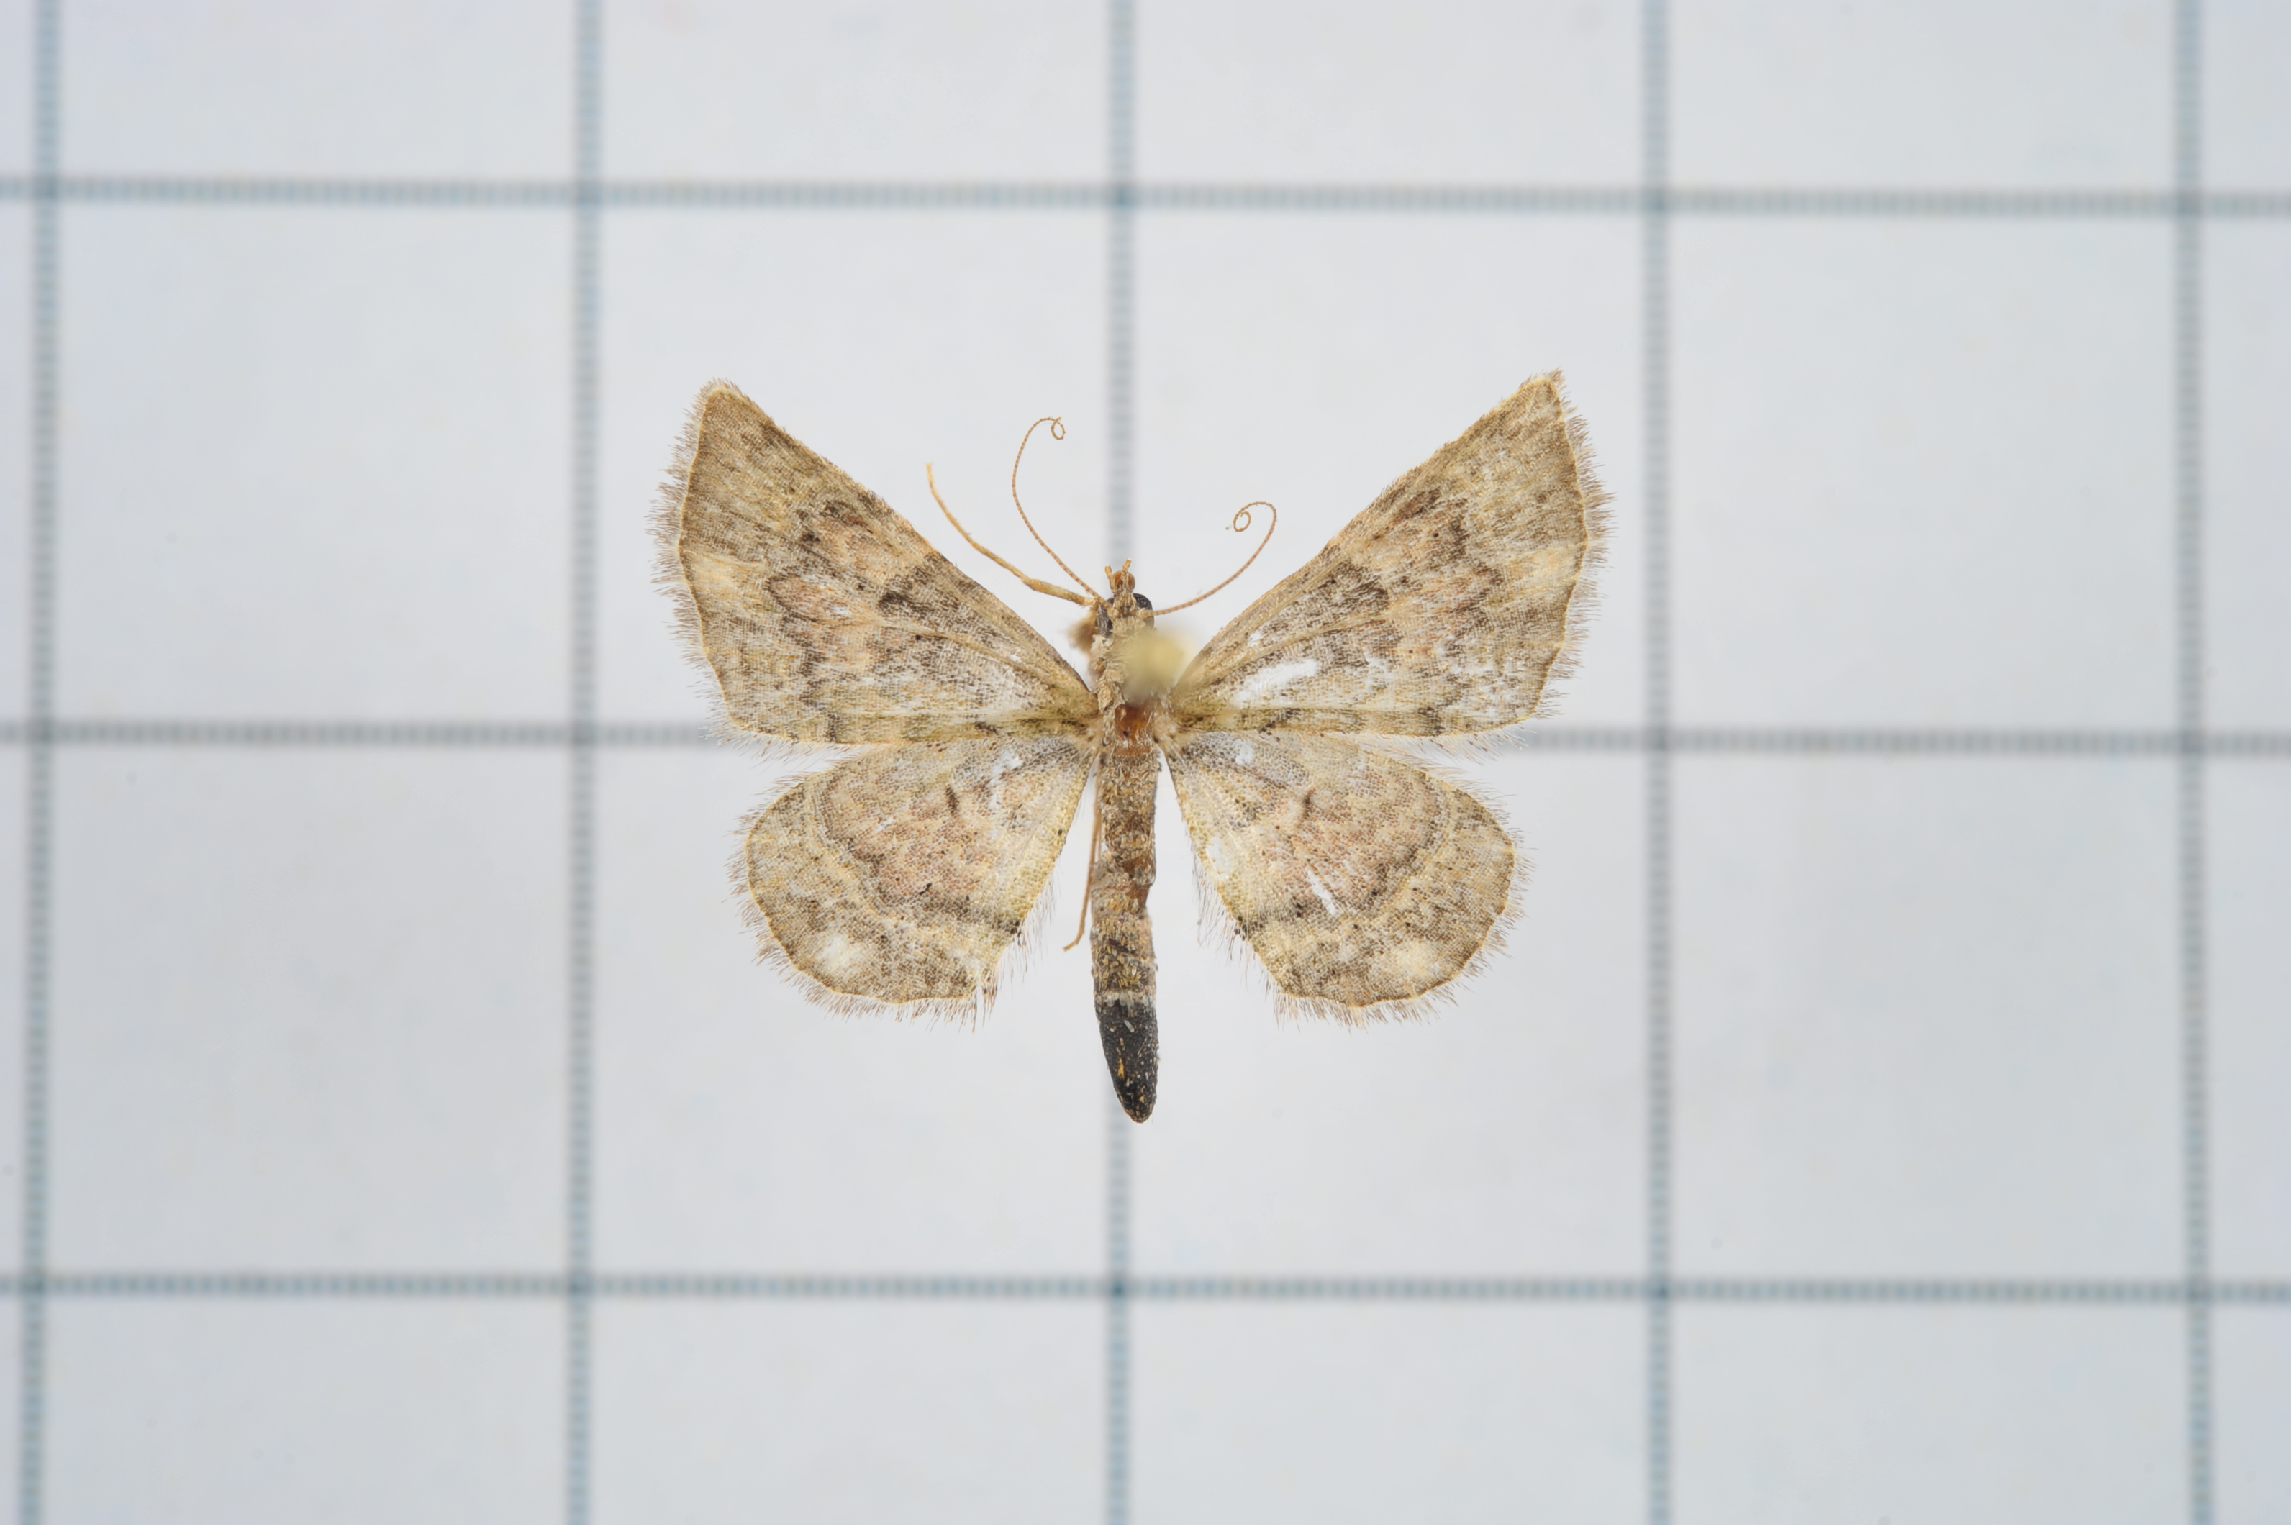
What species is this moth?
Gymnoscelis albicaudata
